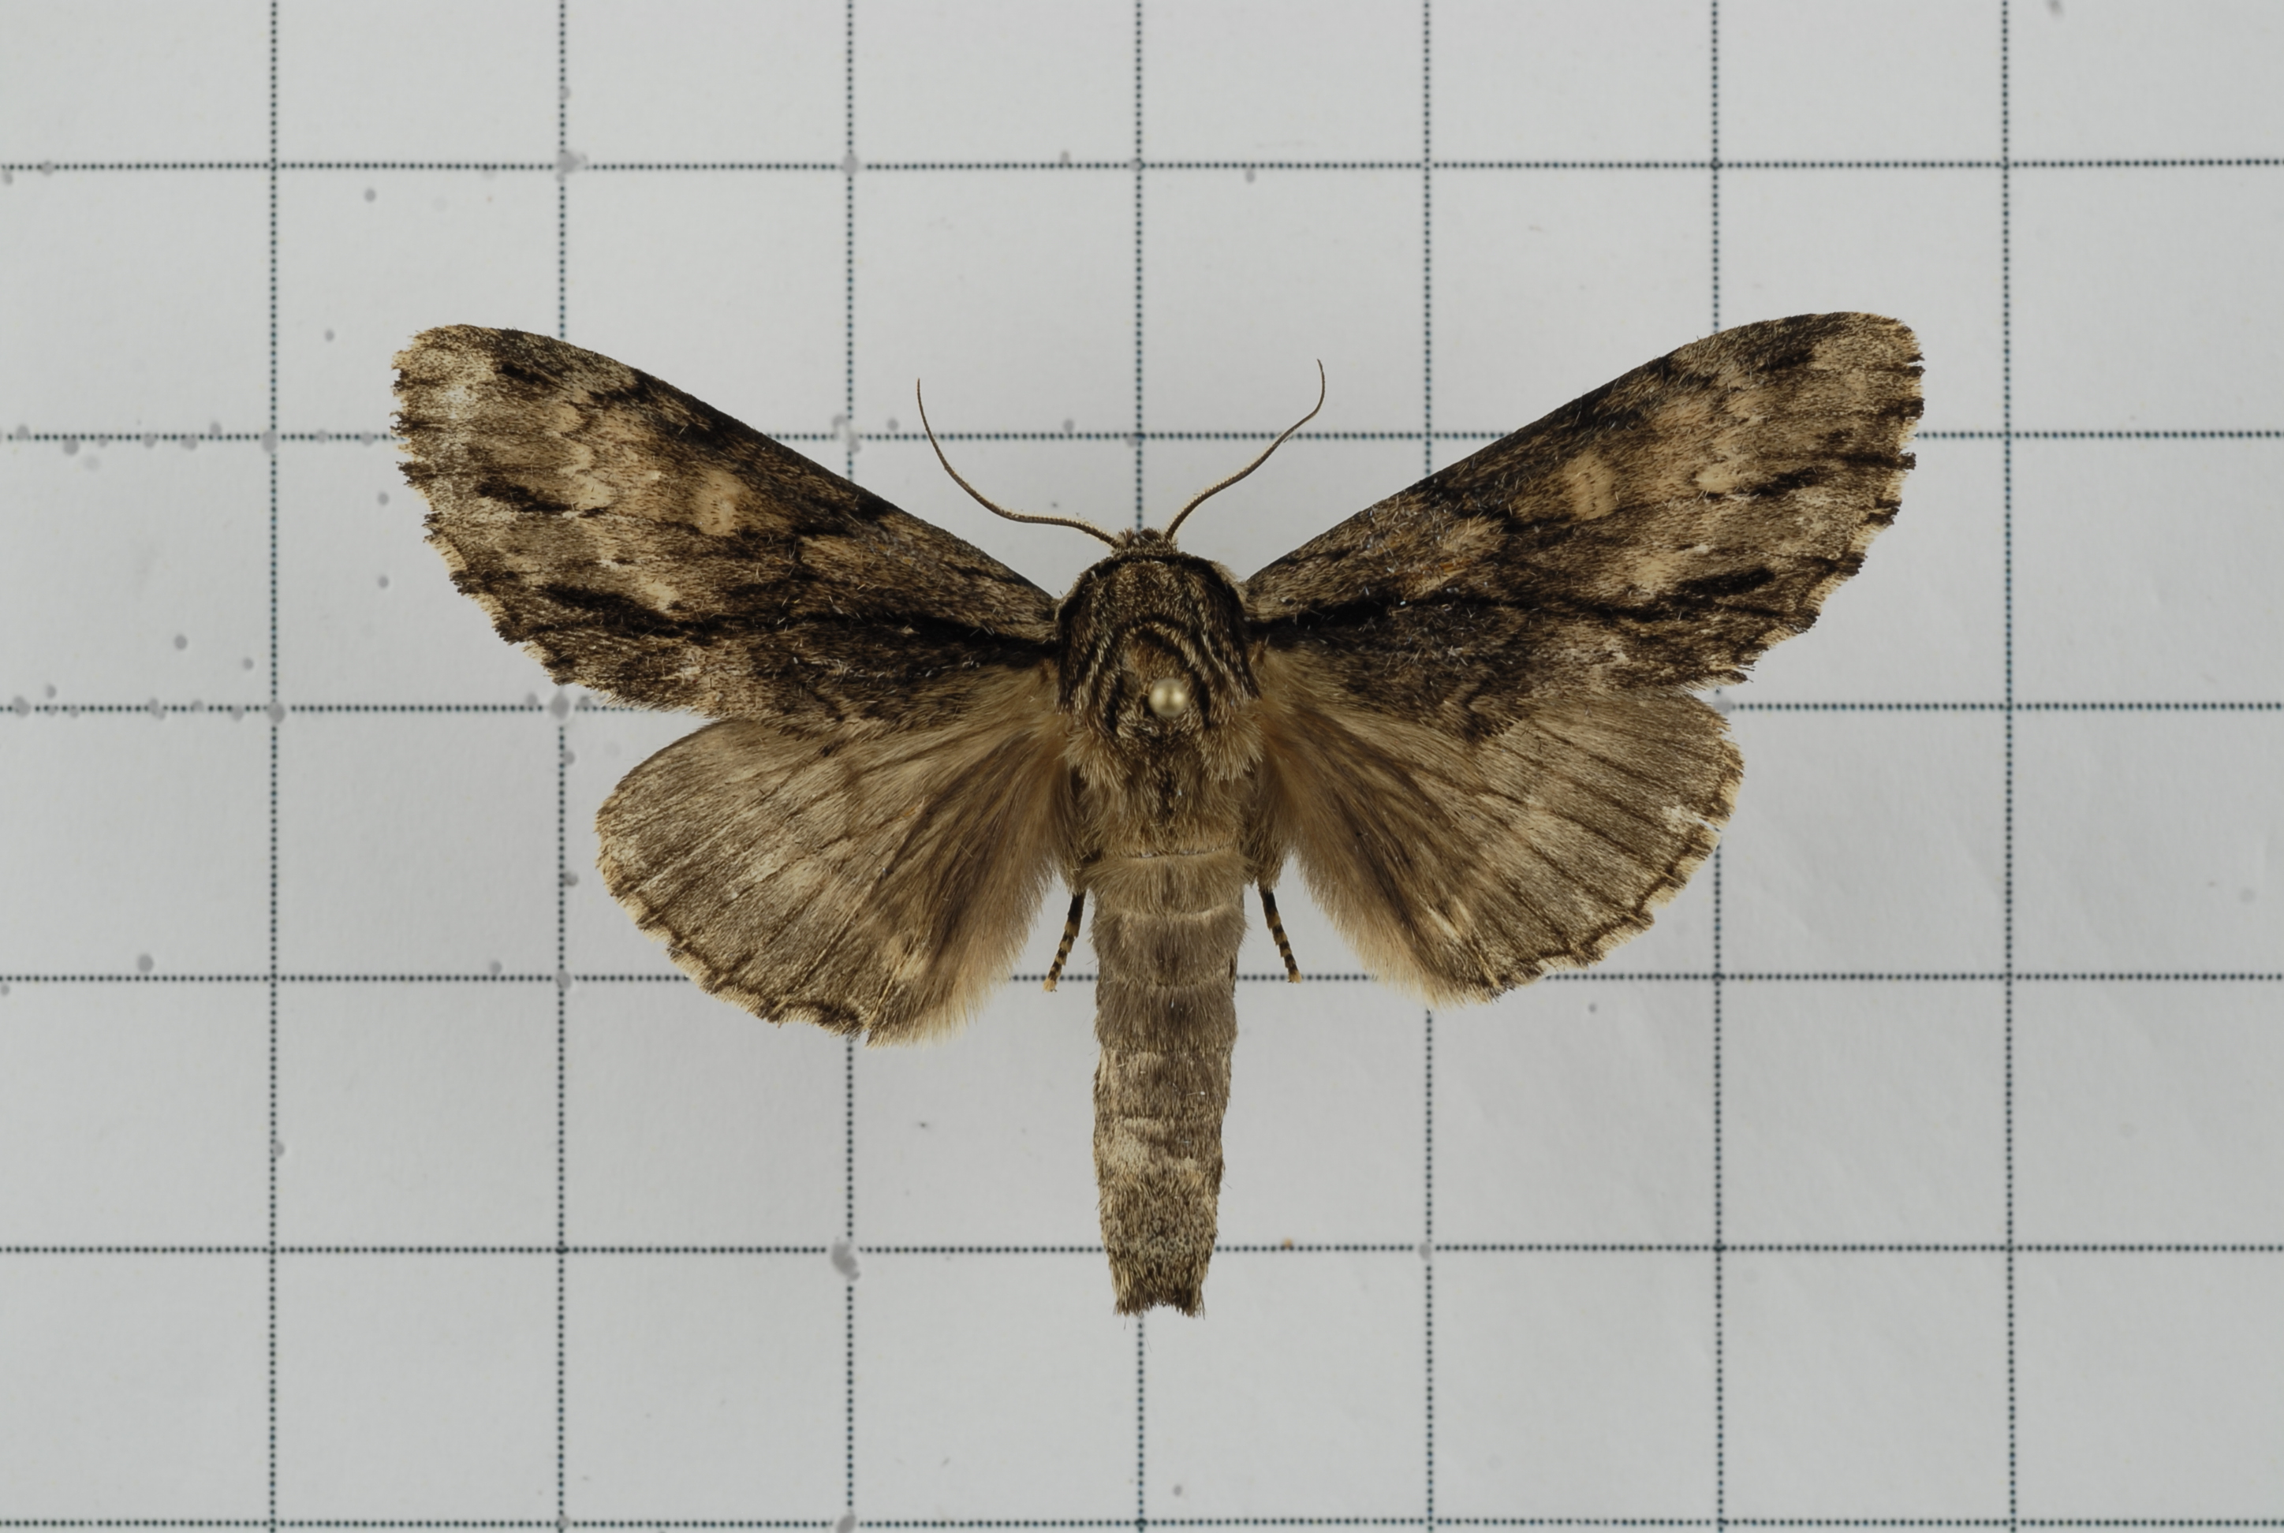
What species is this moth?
Shaka mushana
